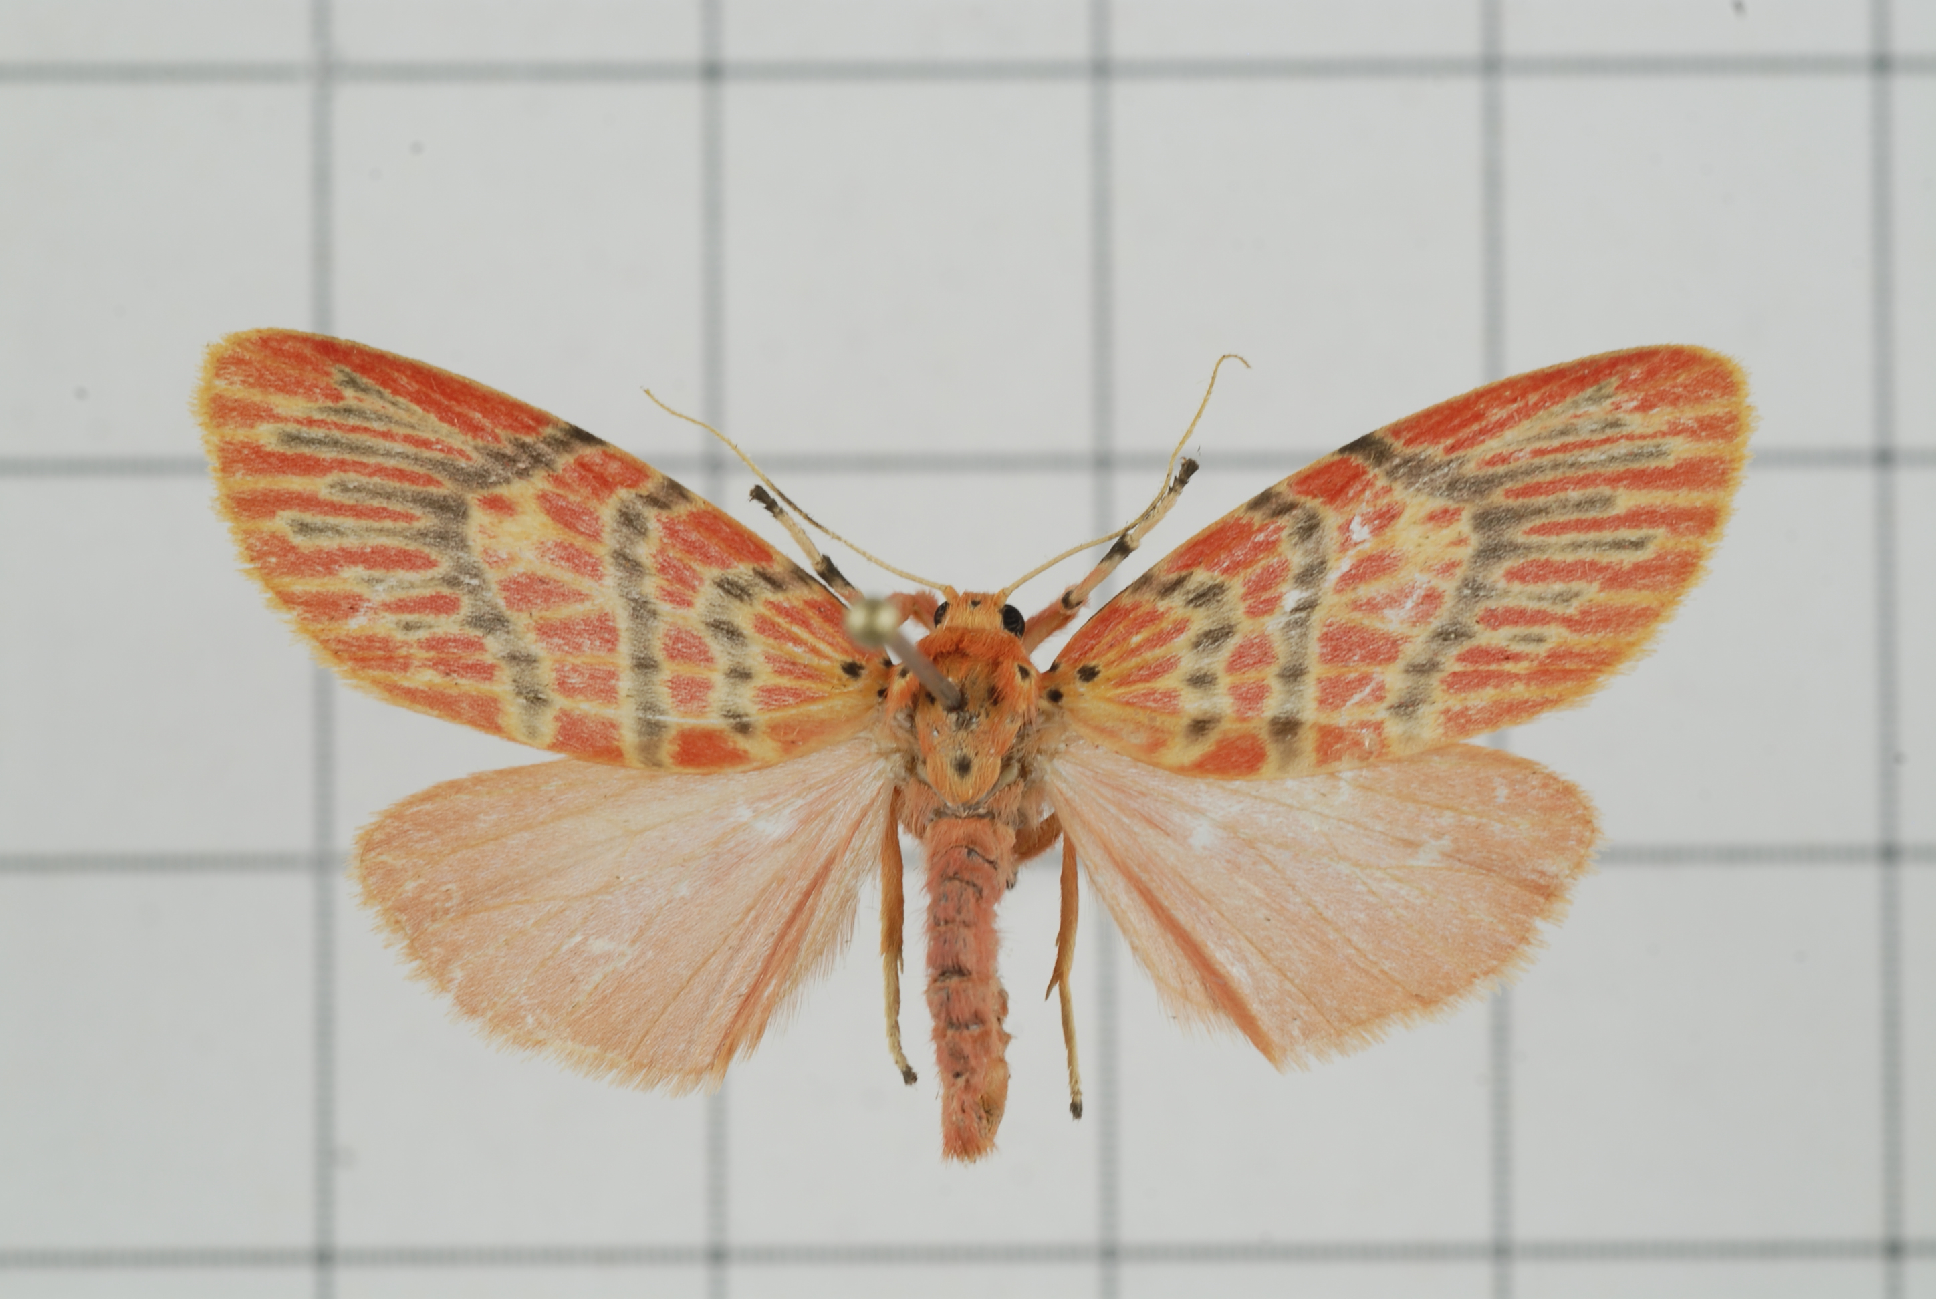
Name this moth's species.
Barsine sauteri
